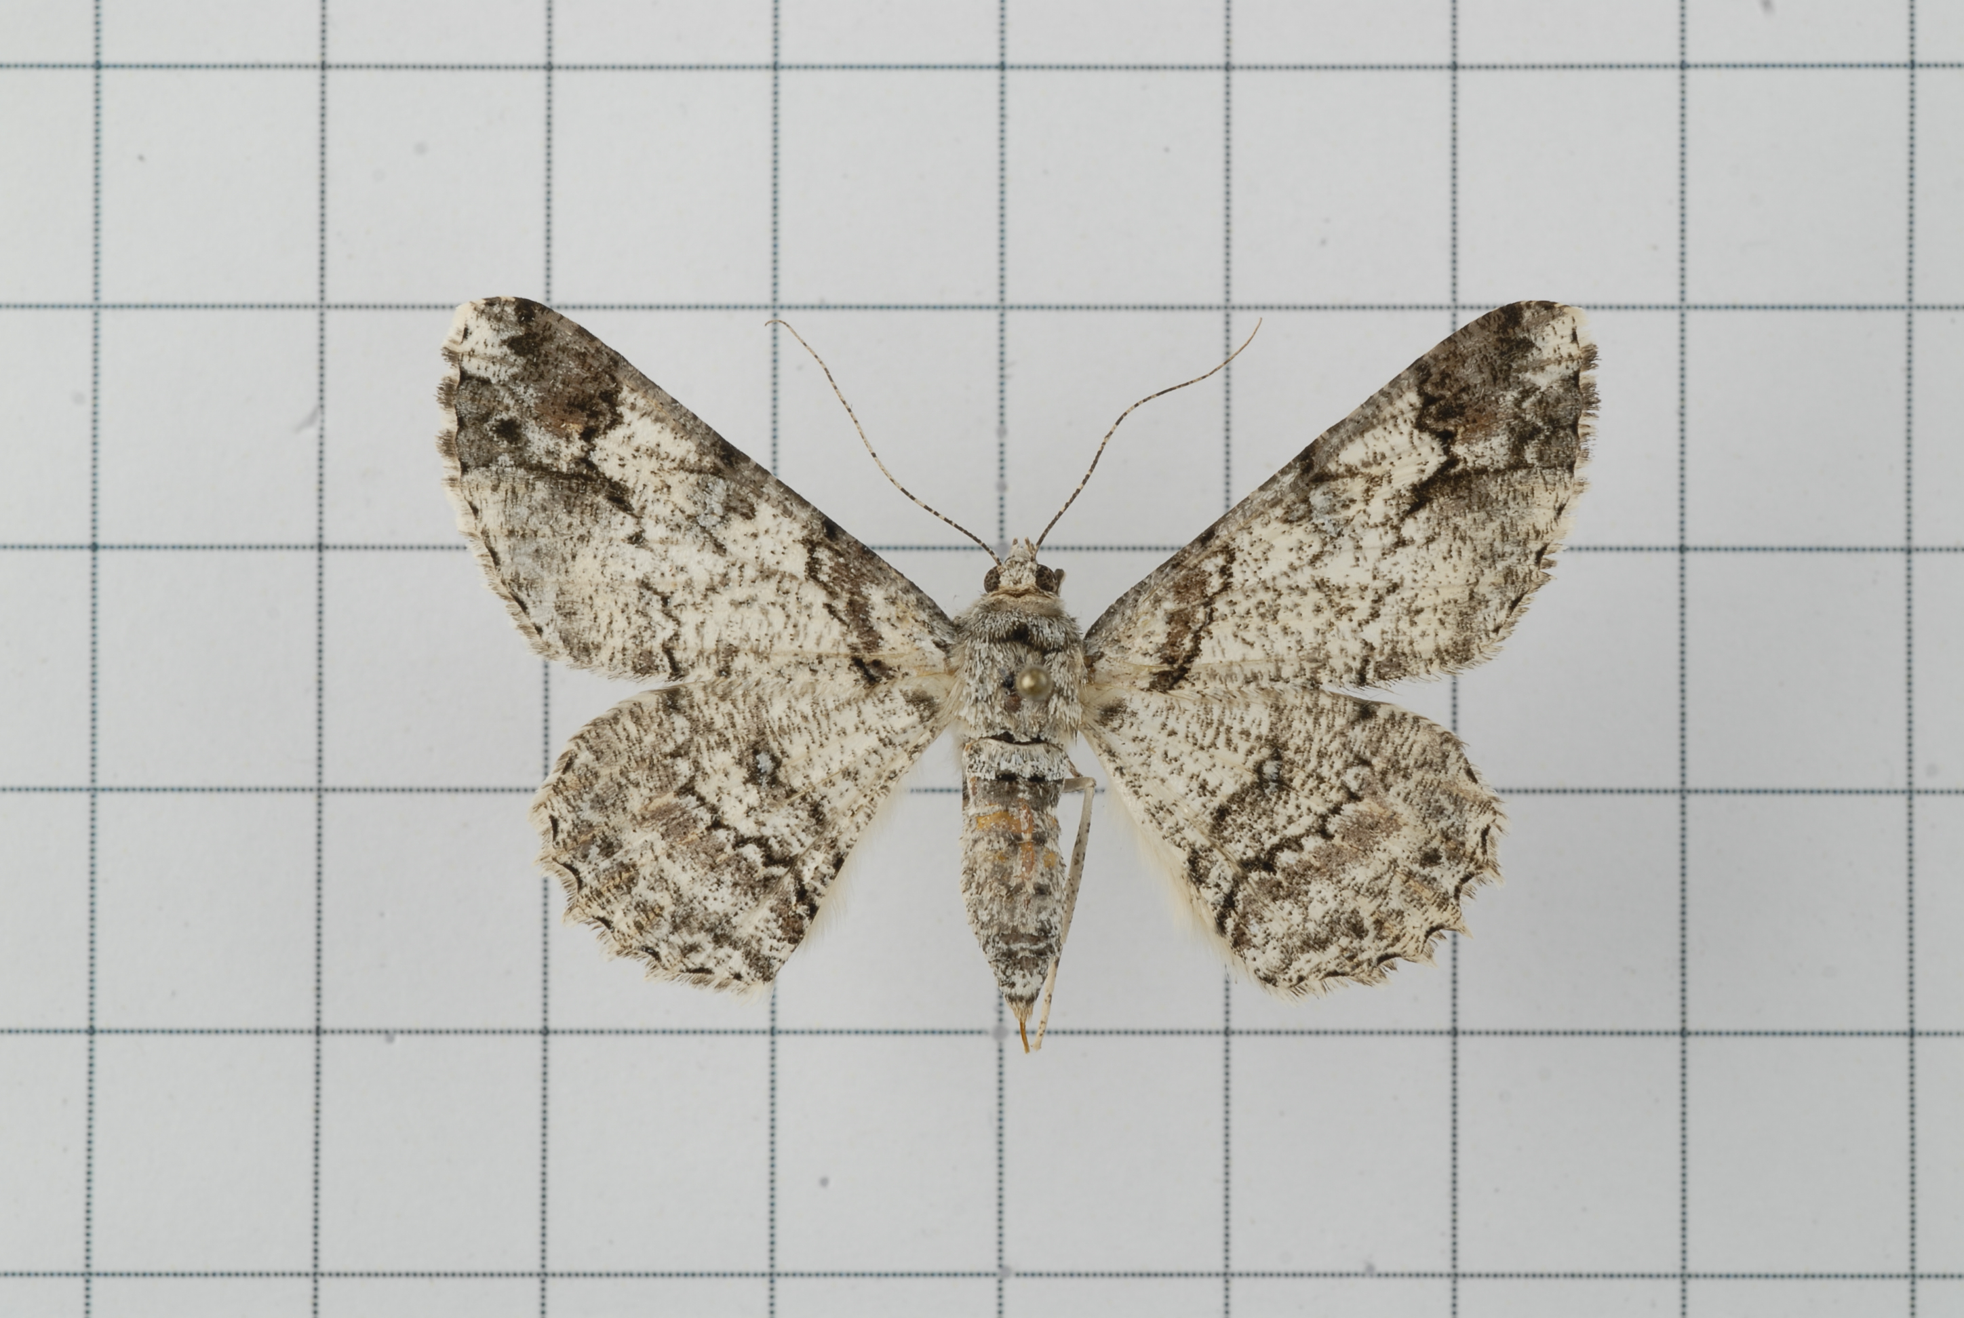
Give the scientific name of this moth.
Cleora fraterna
